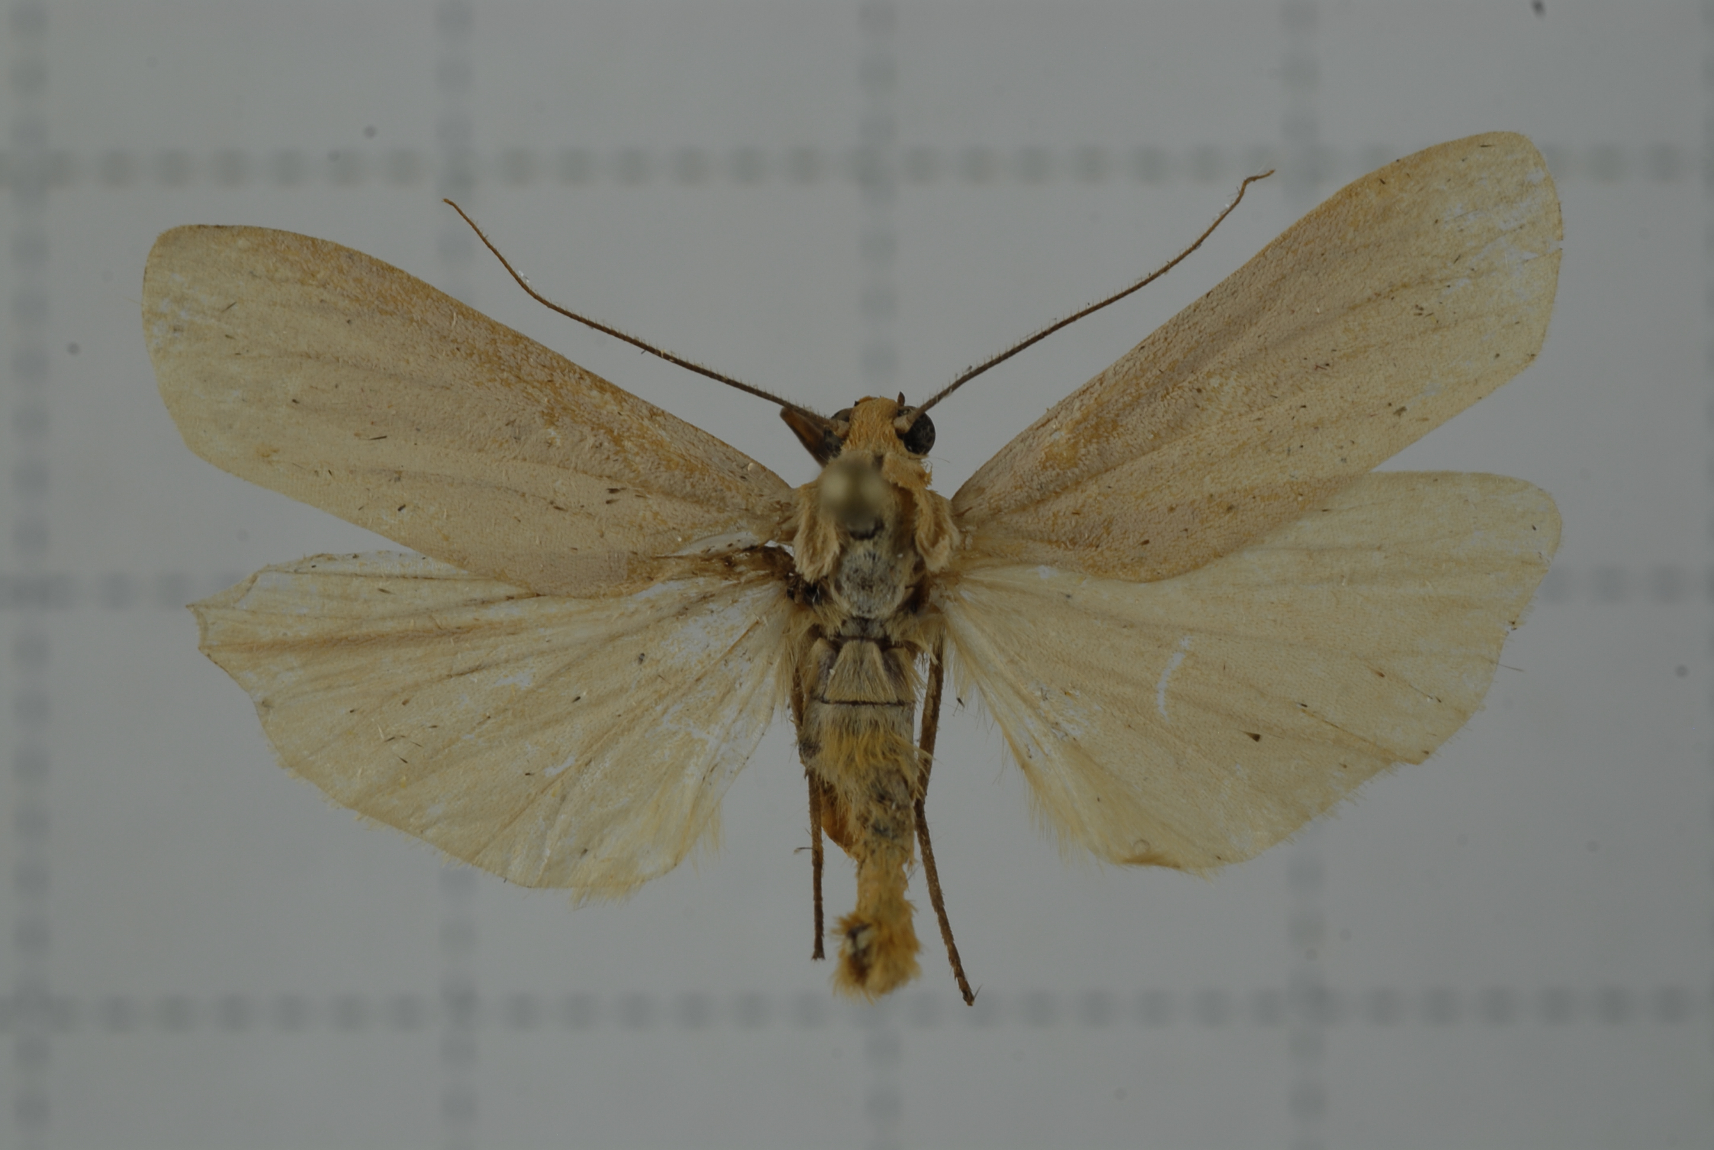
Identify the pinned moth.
Eilema ranrunensis
